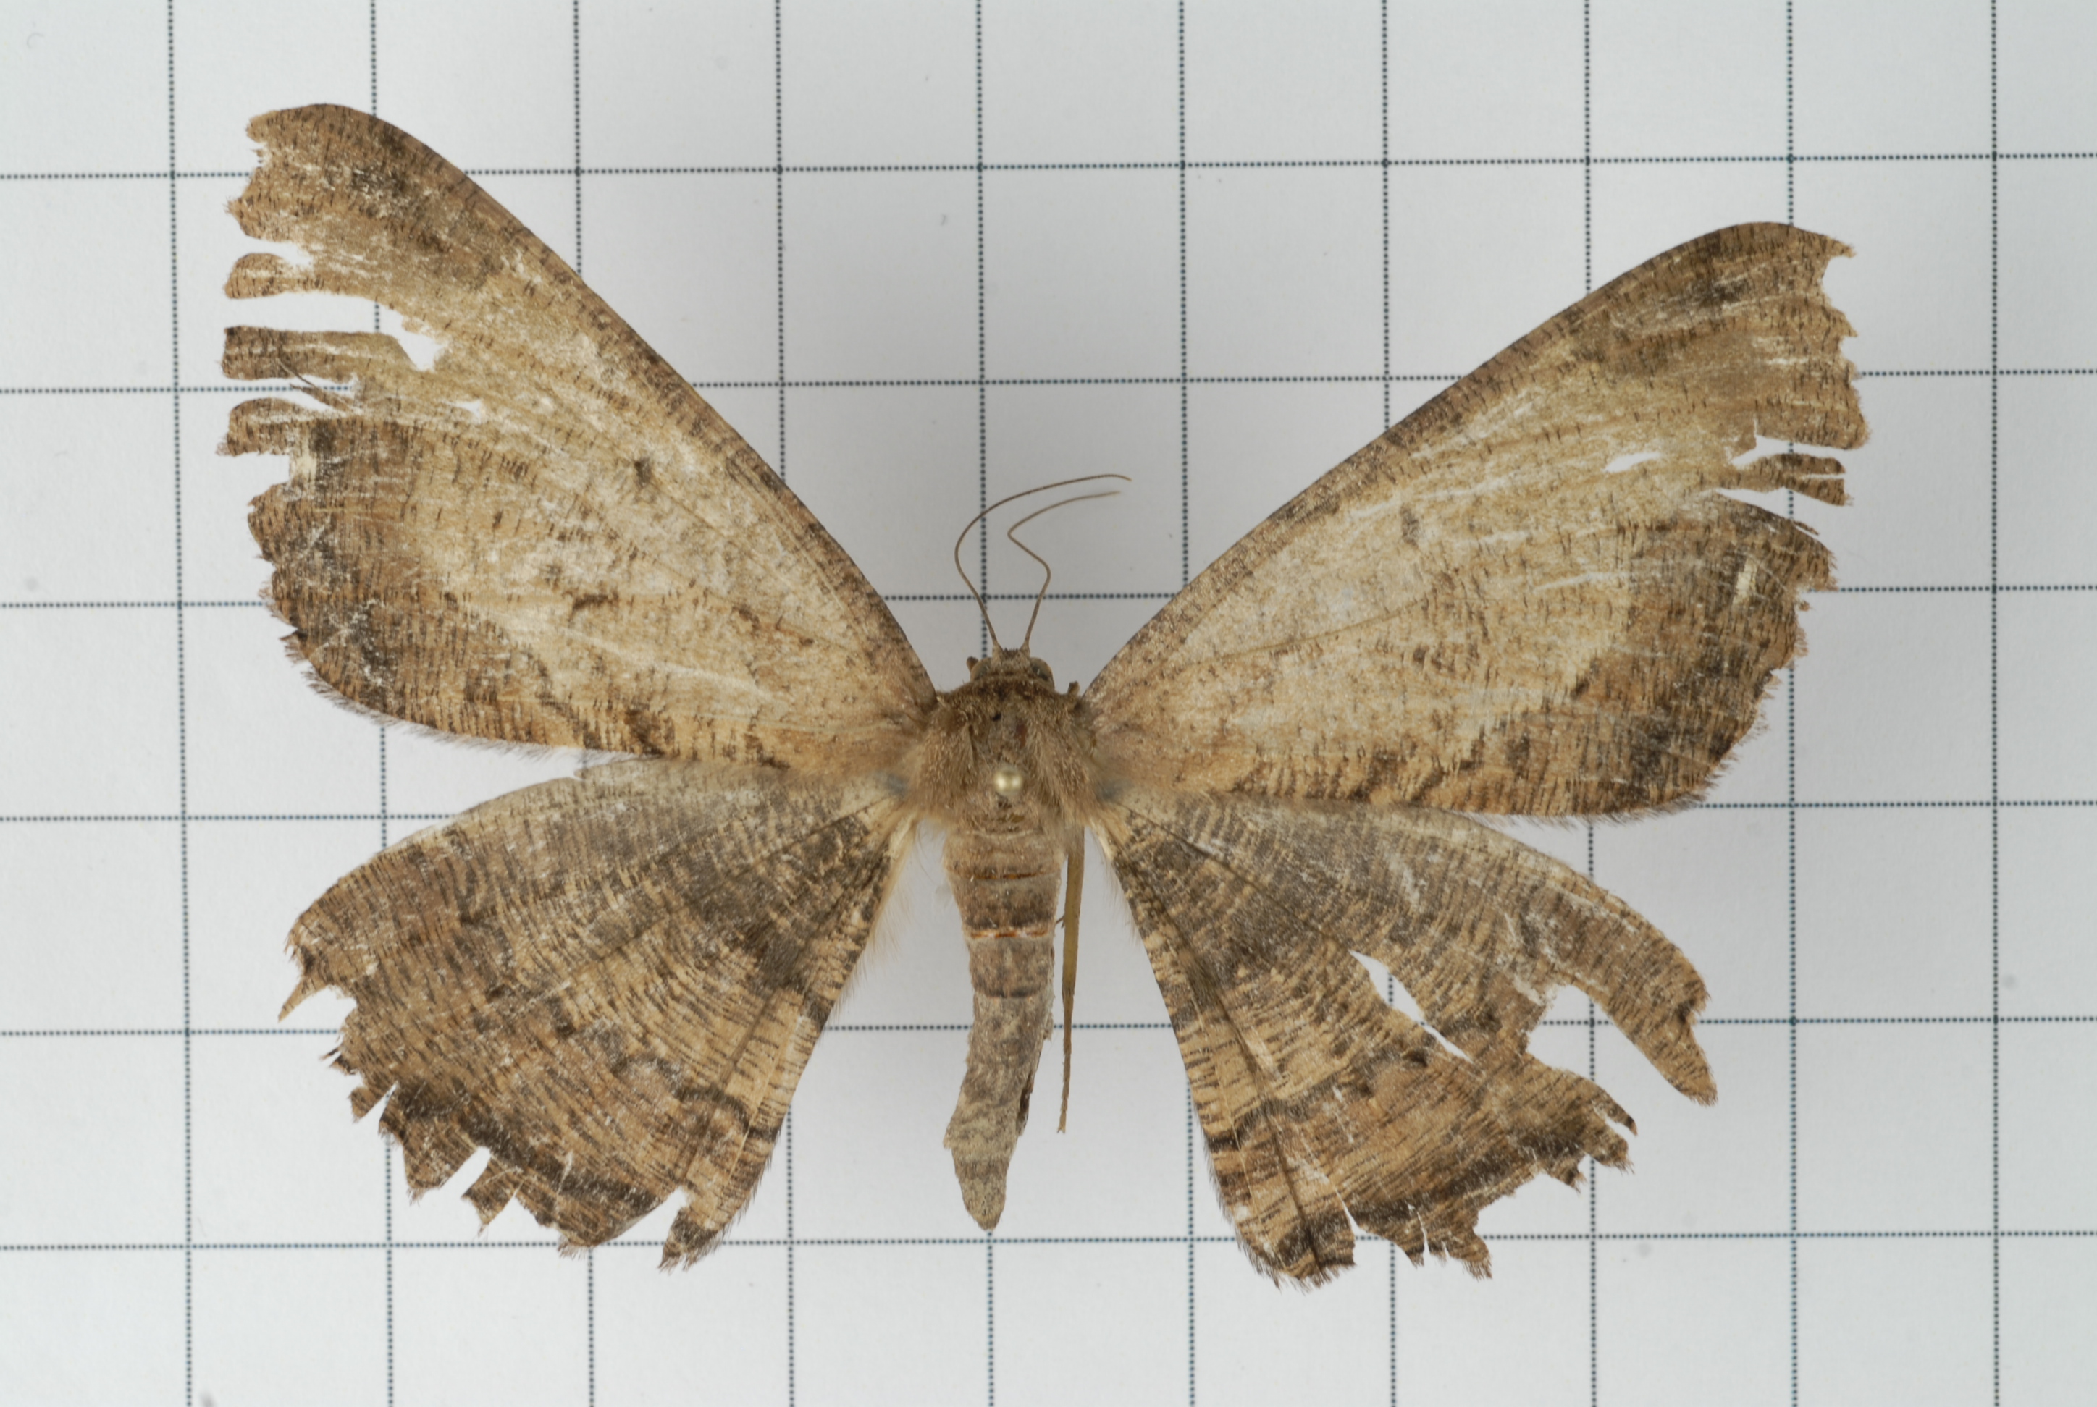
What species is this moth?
Chorodna creataria
